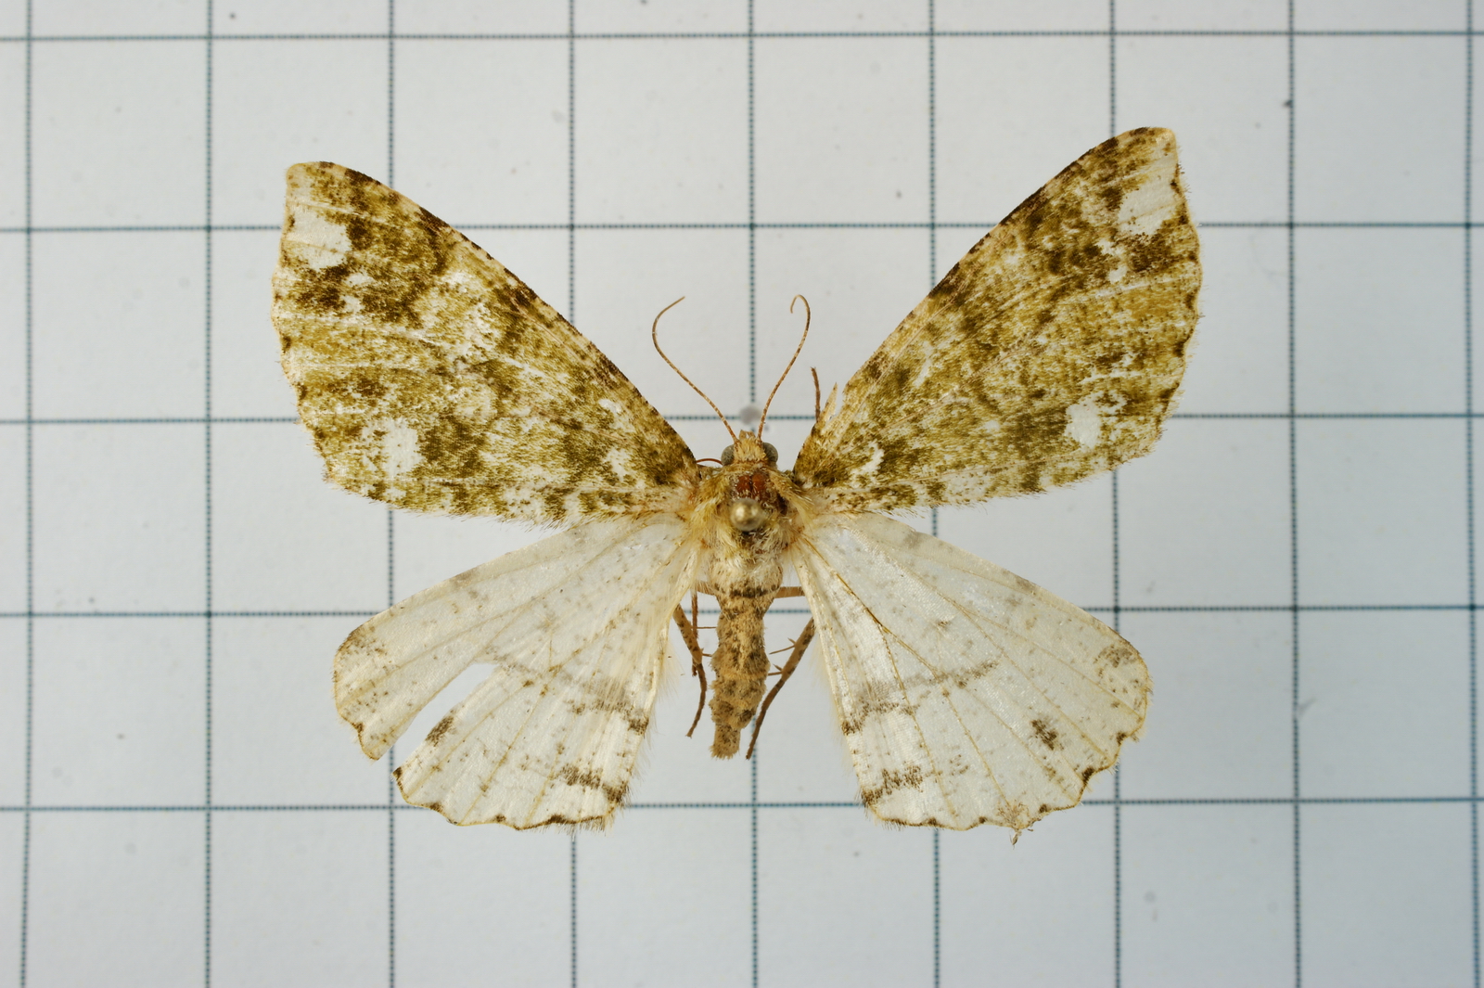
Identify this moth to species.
Arichanna albomacularia
